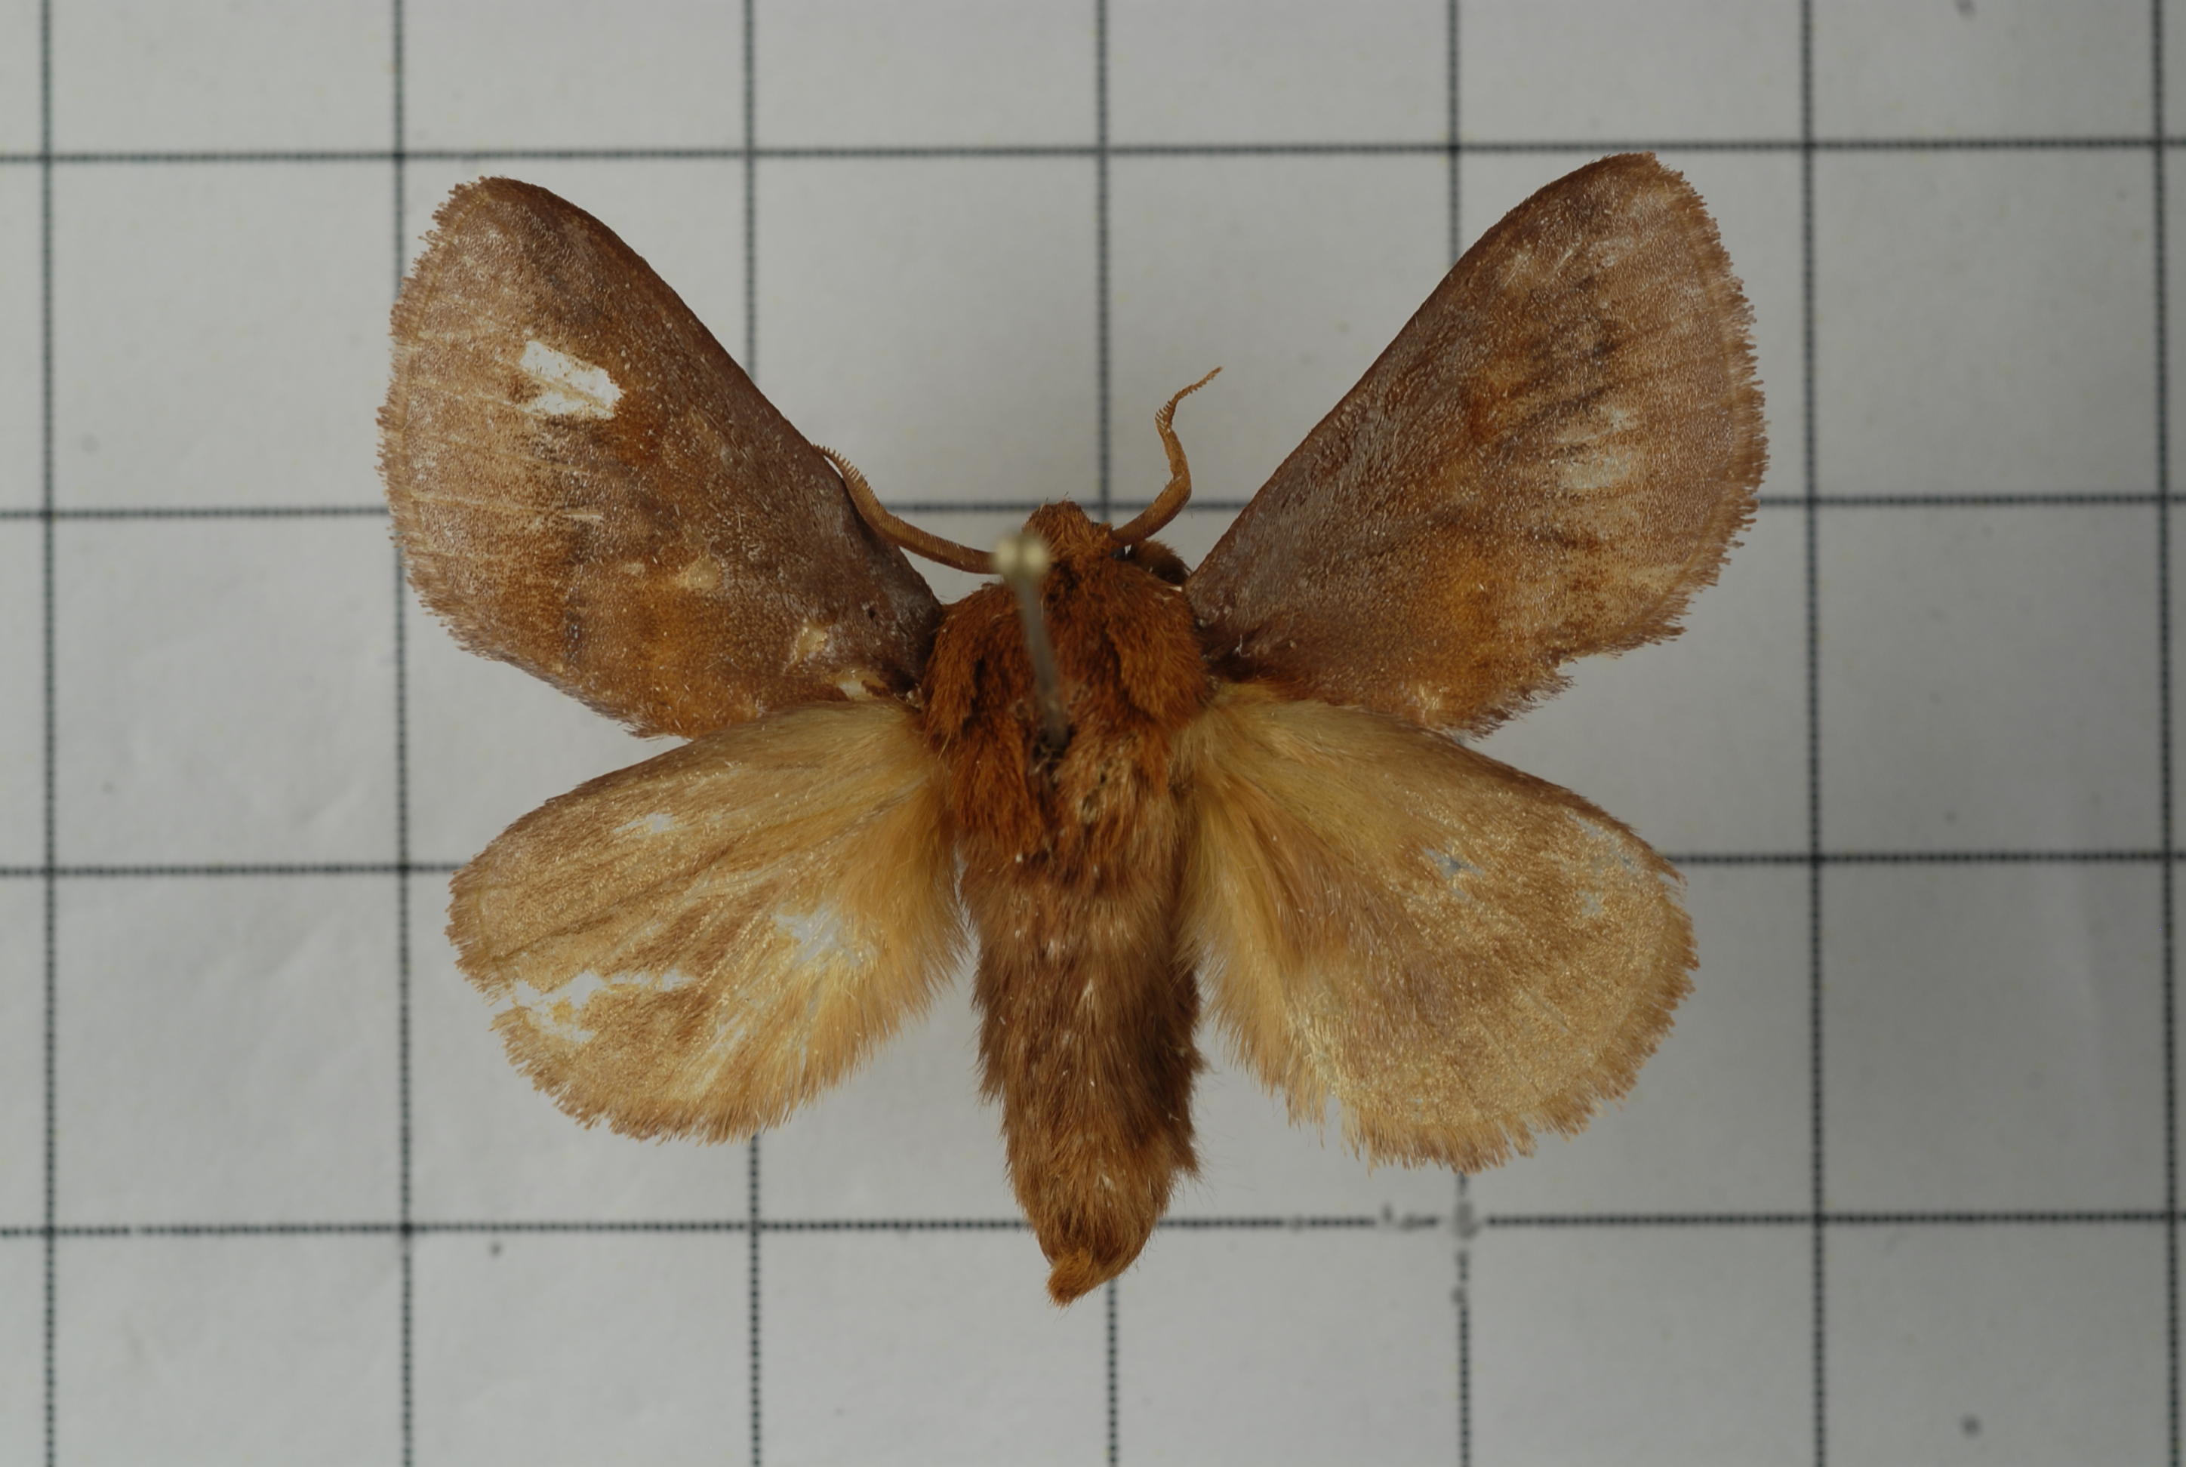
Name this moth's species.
Narosoideus vulpina
